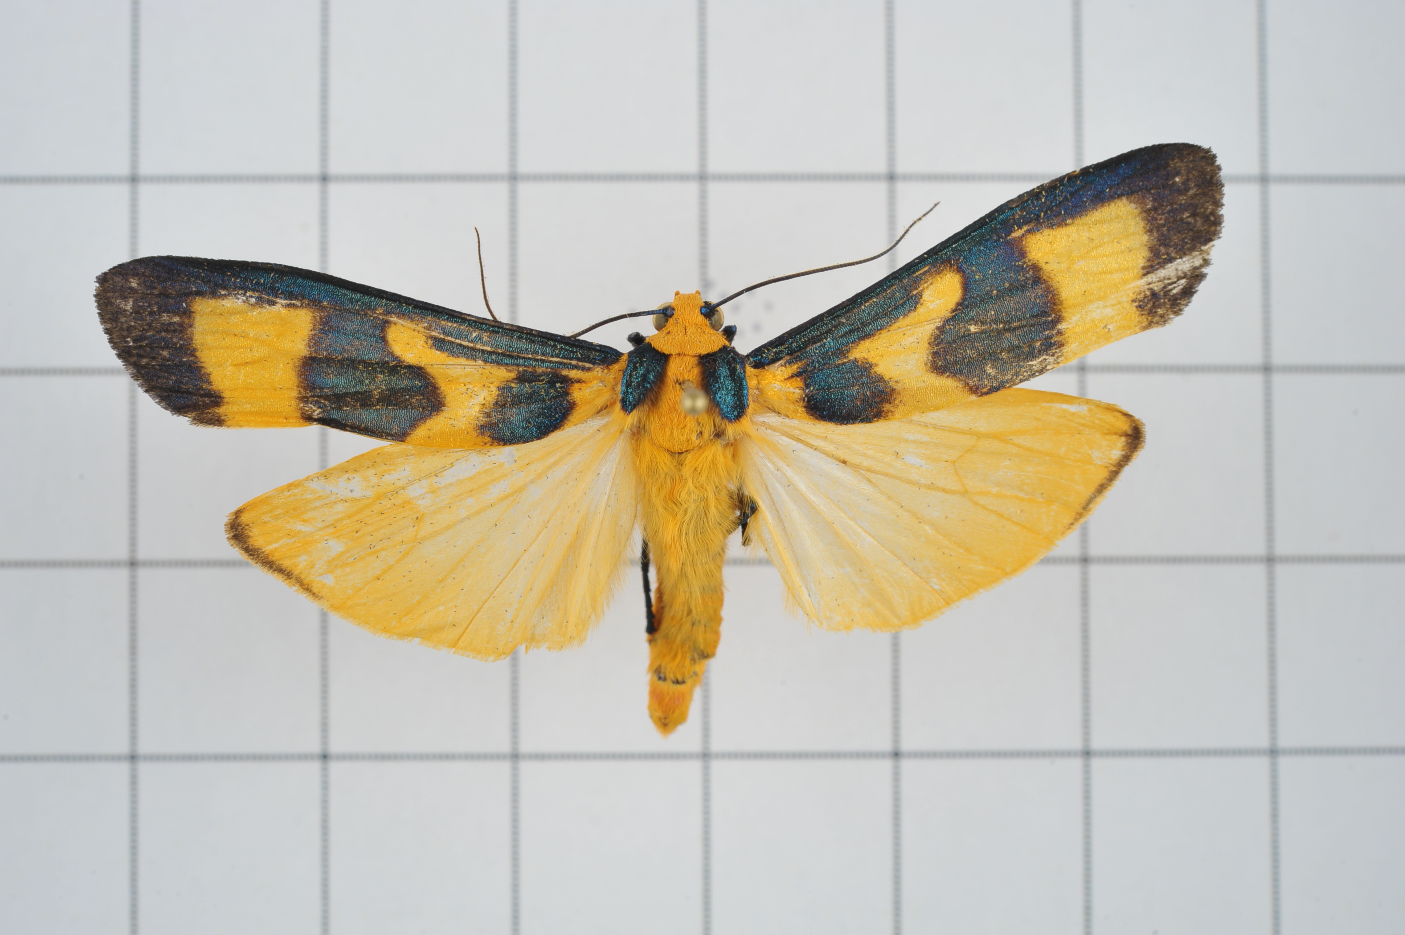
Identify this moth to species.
Chrysaeglia magnifica
